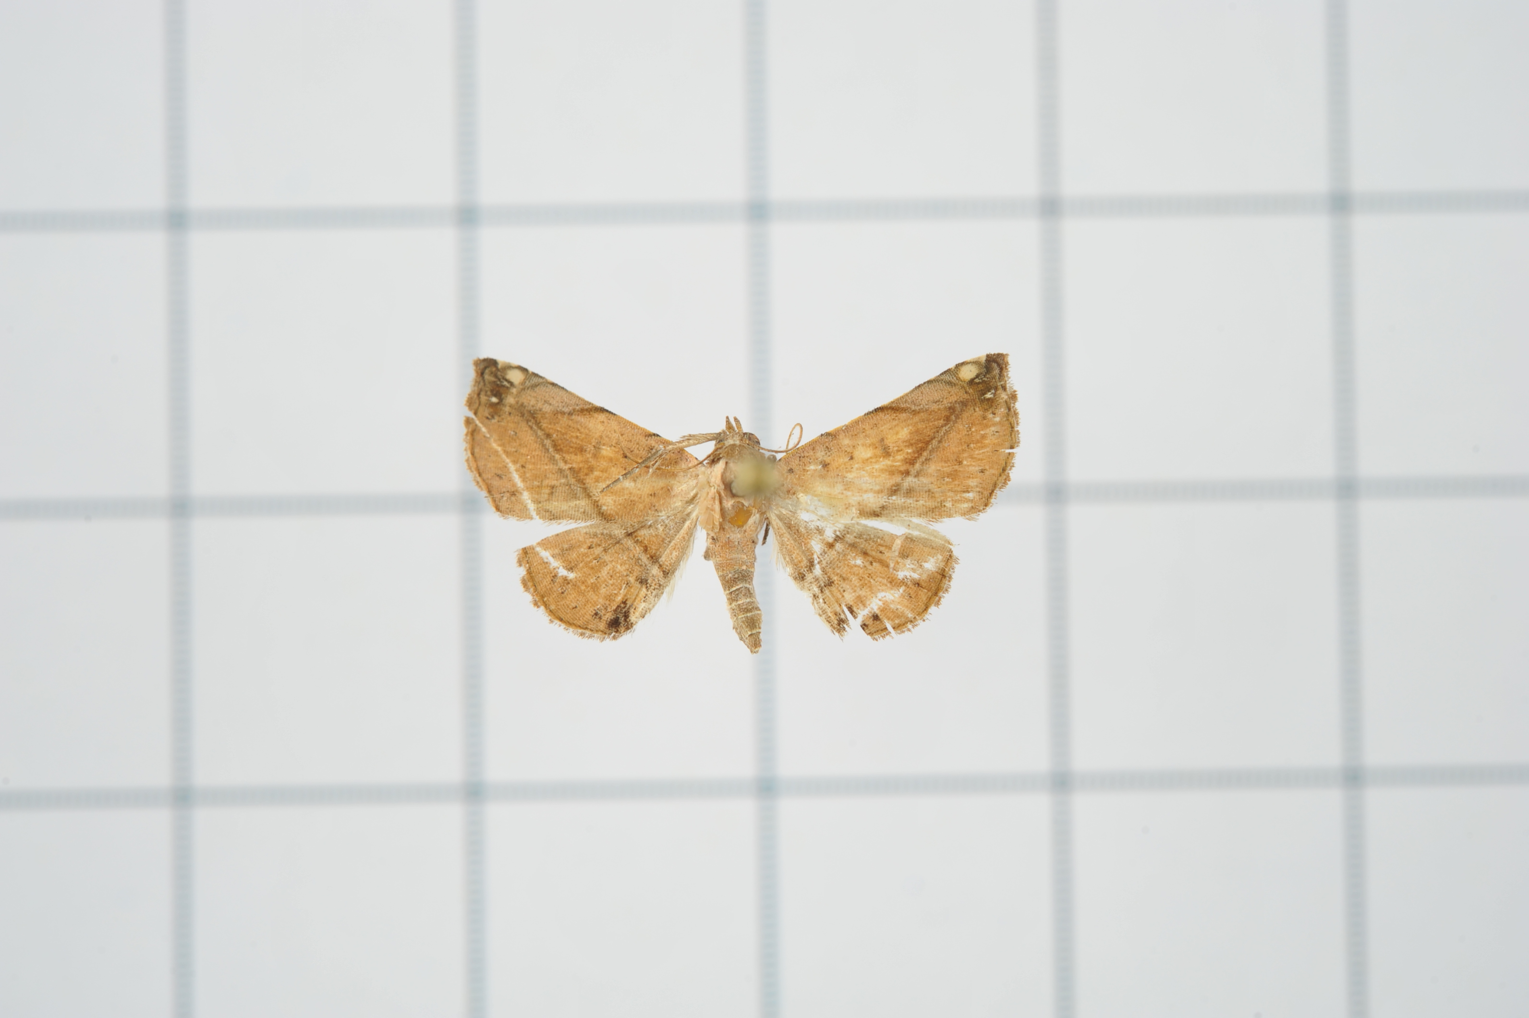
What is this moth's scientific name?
Eublemma abrupta
